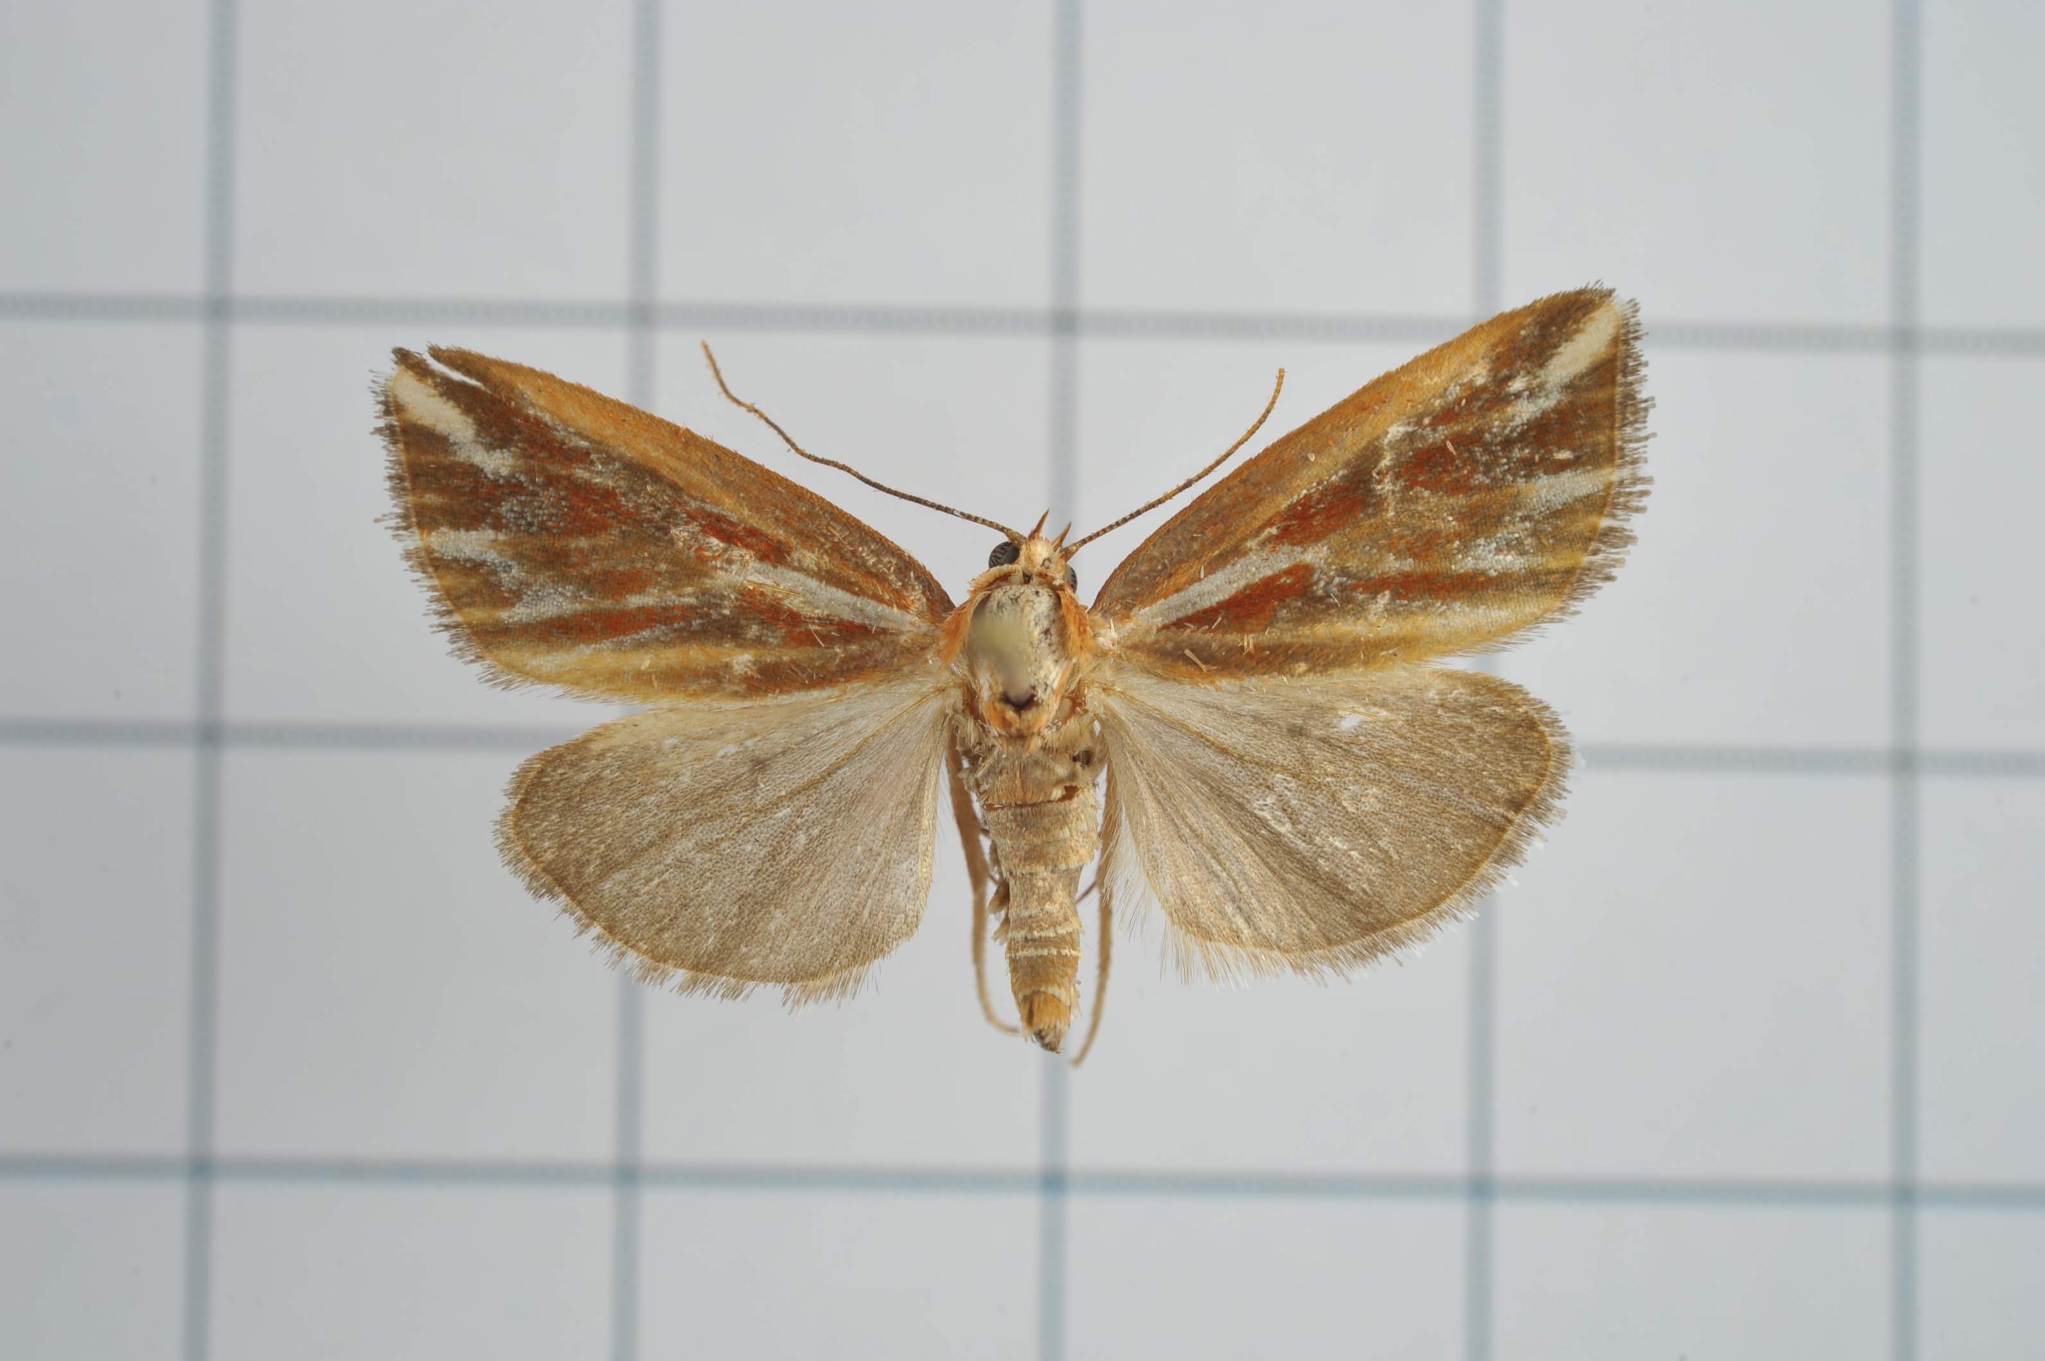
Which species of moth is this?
Narangodes confluens
